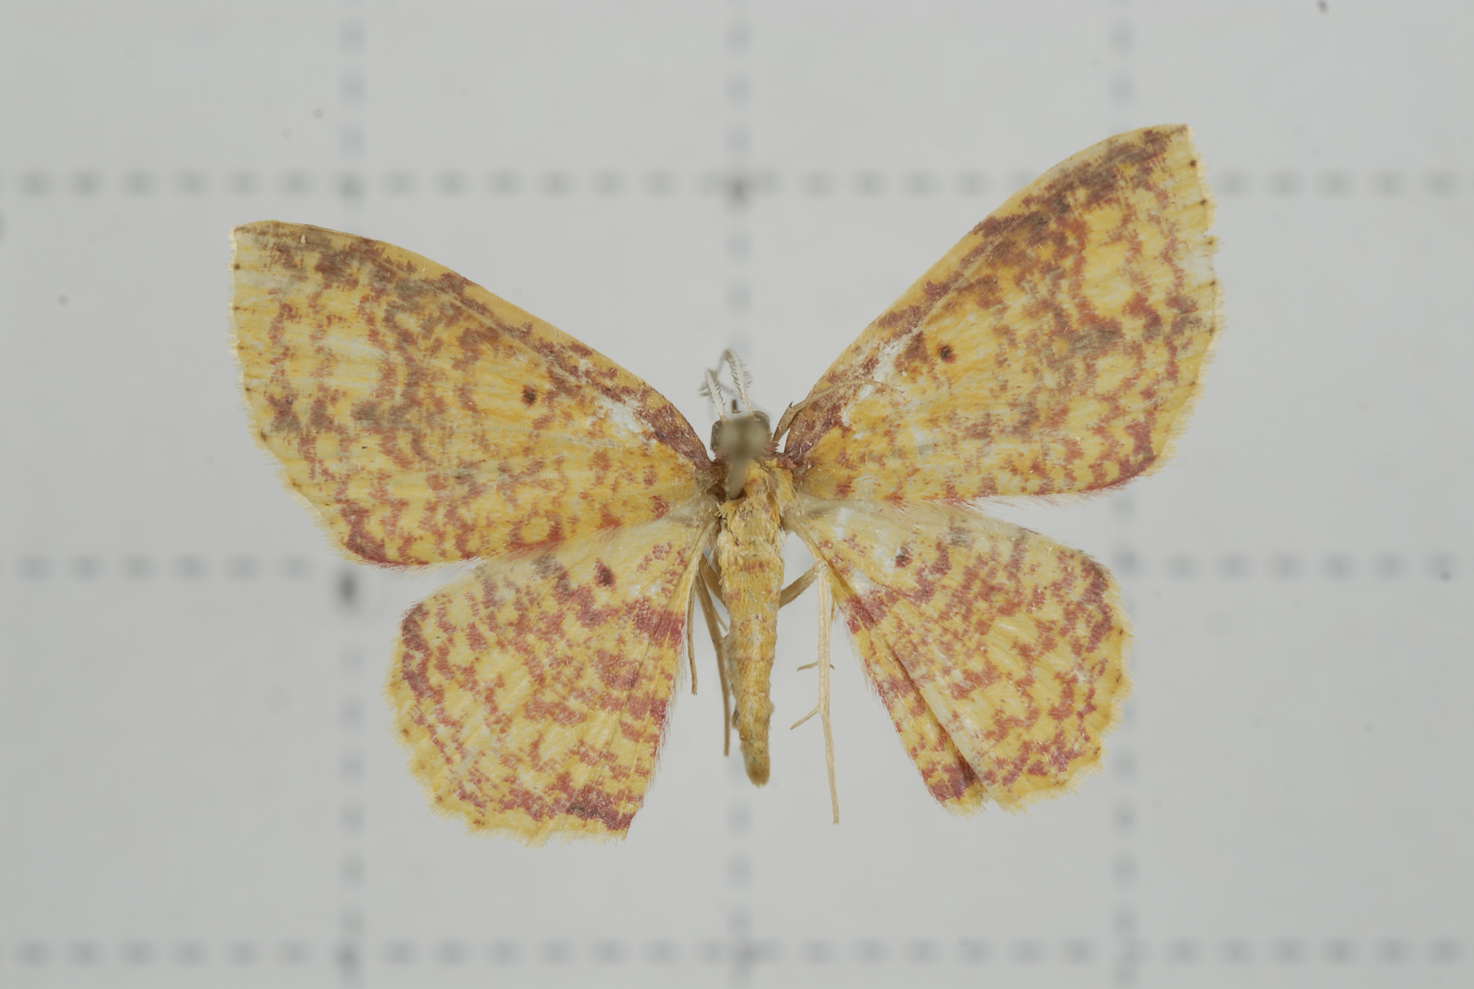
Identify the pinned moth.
Eois lunulosa duplicilinea
